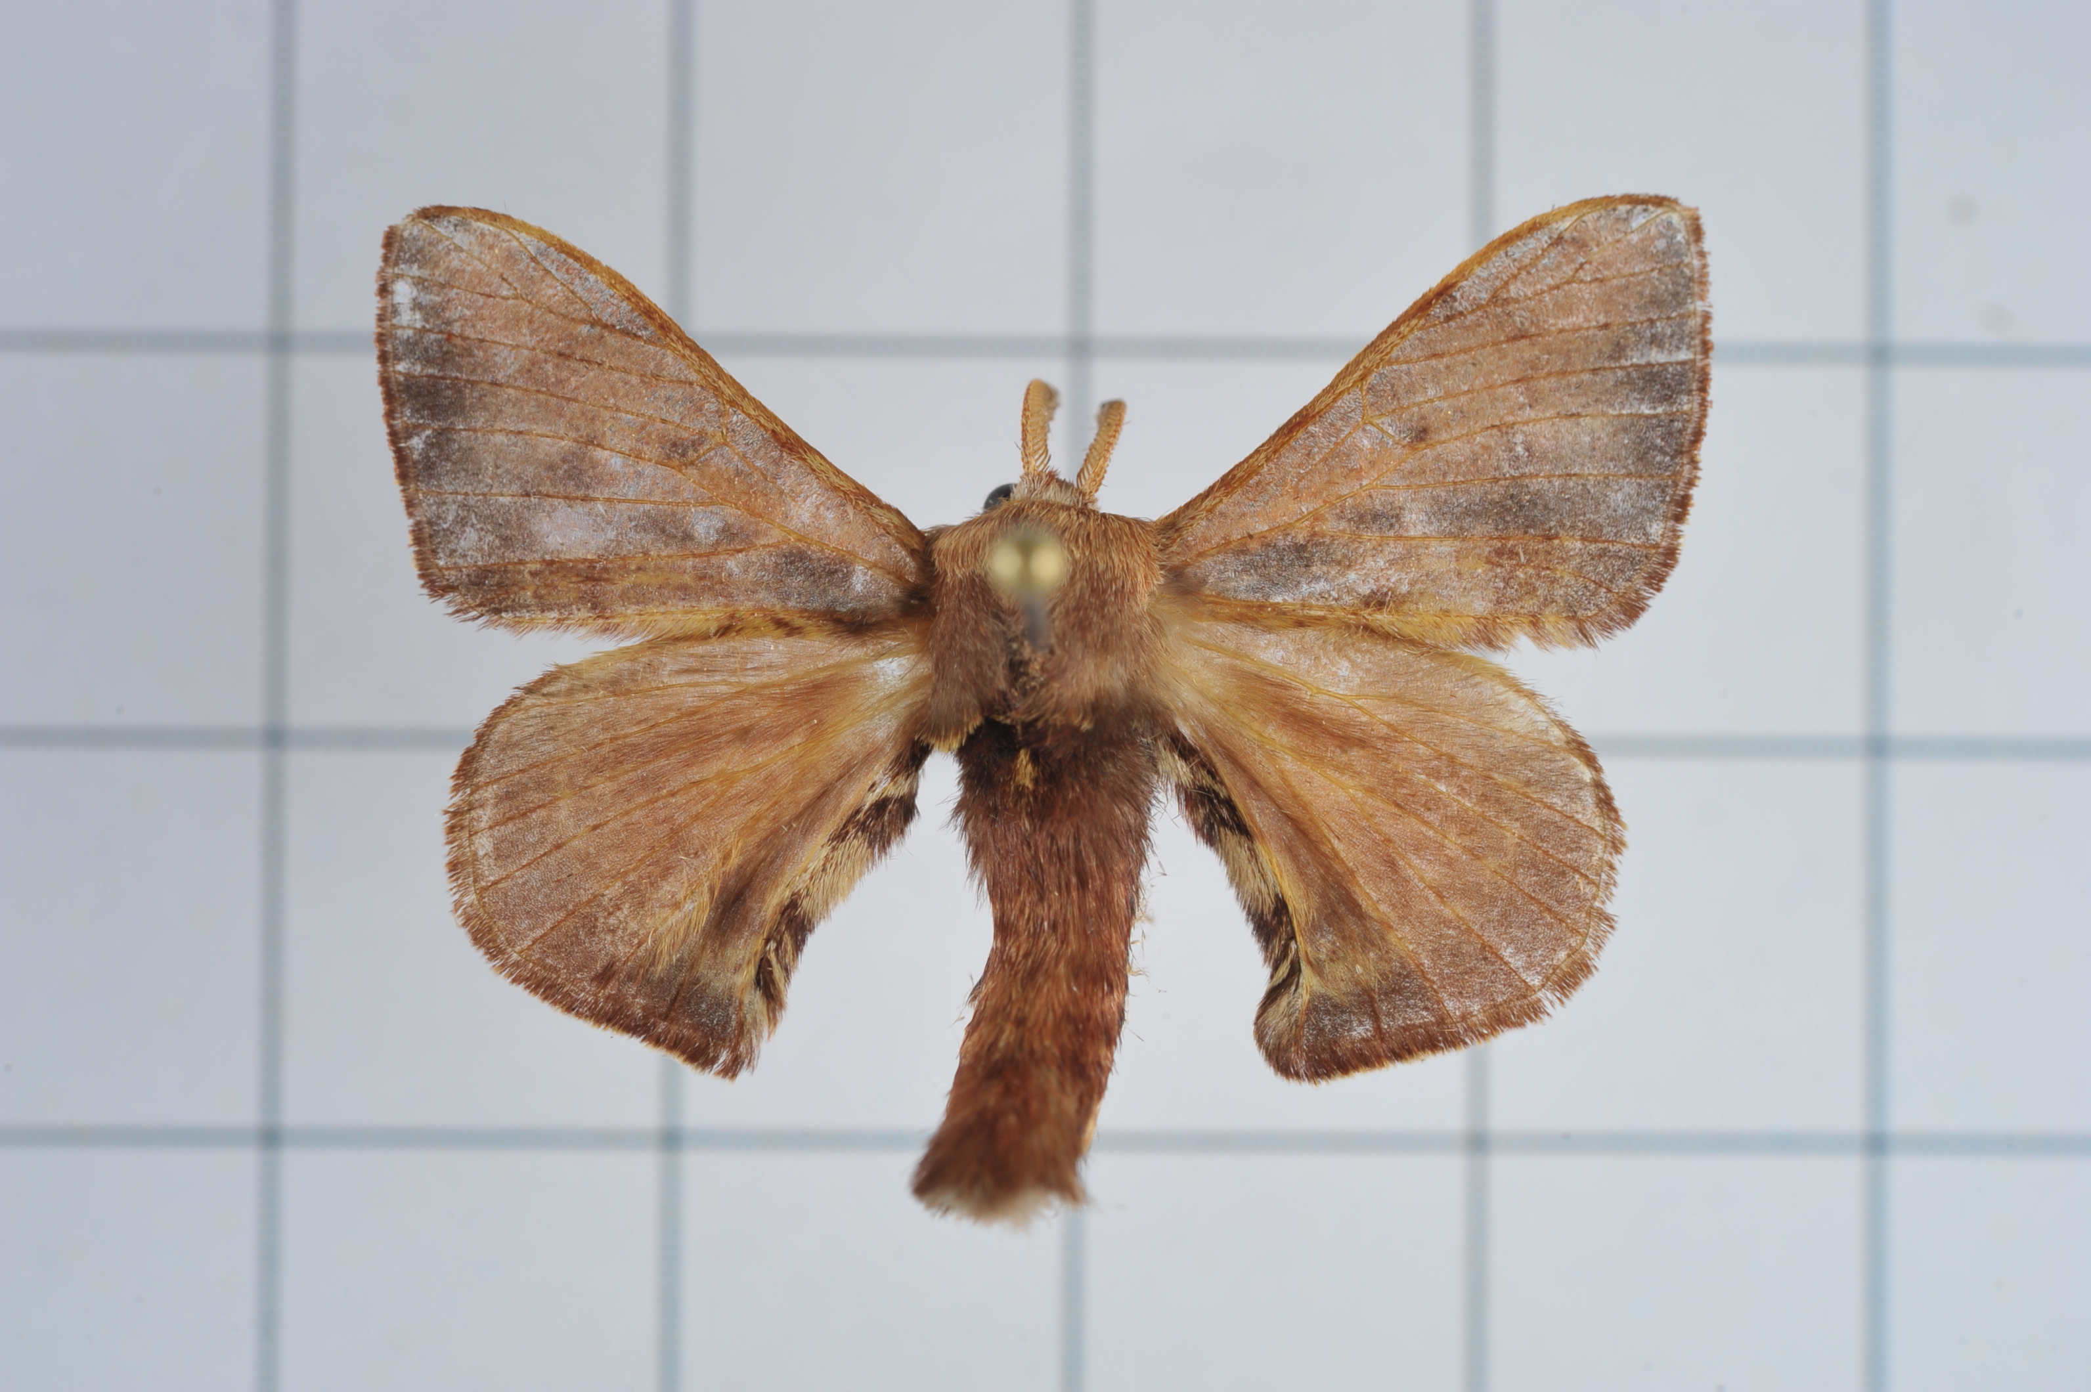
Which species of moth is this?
Triuncina brunnea
